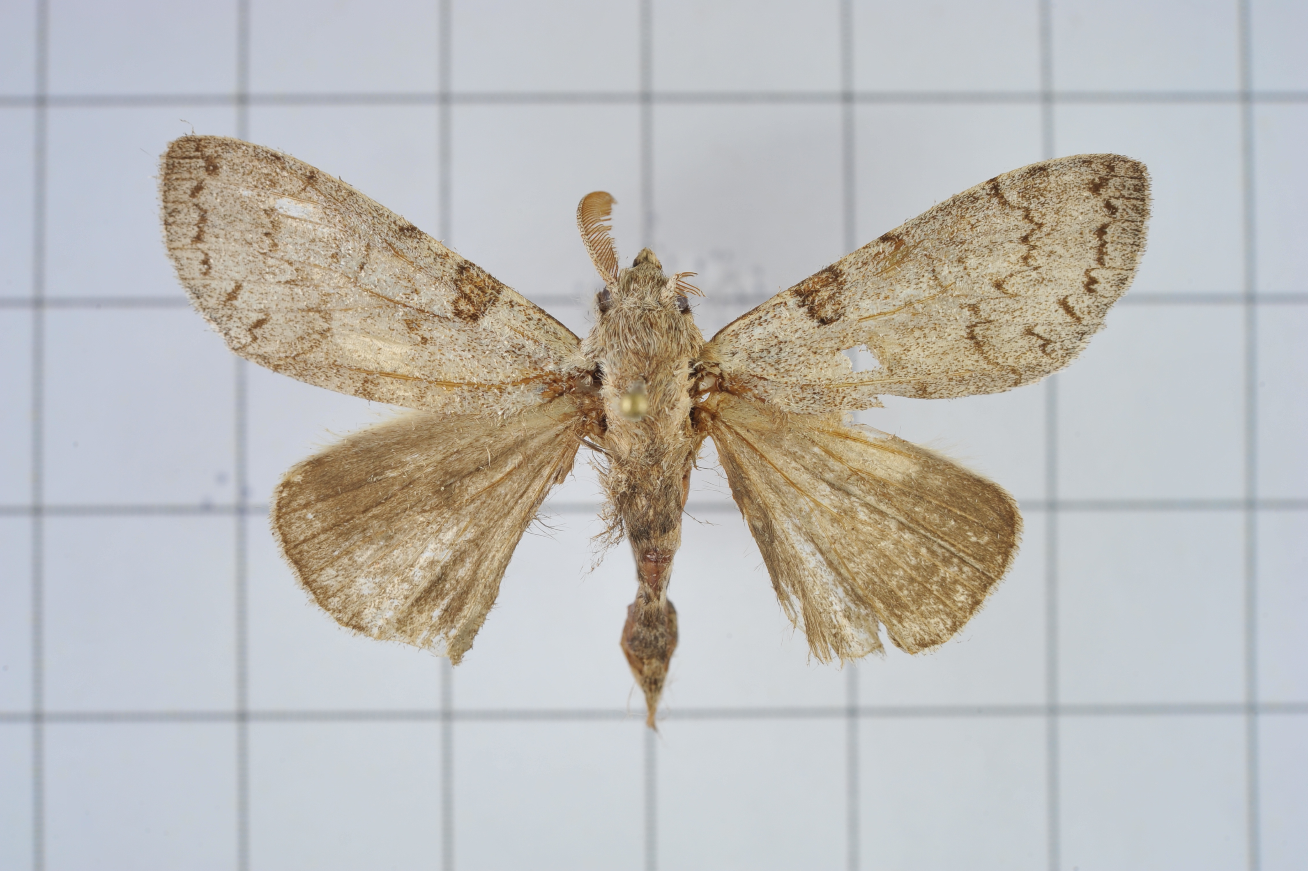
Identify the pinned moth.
Calliteara postfusca
